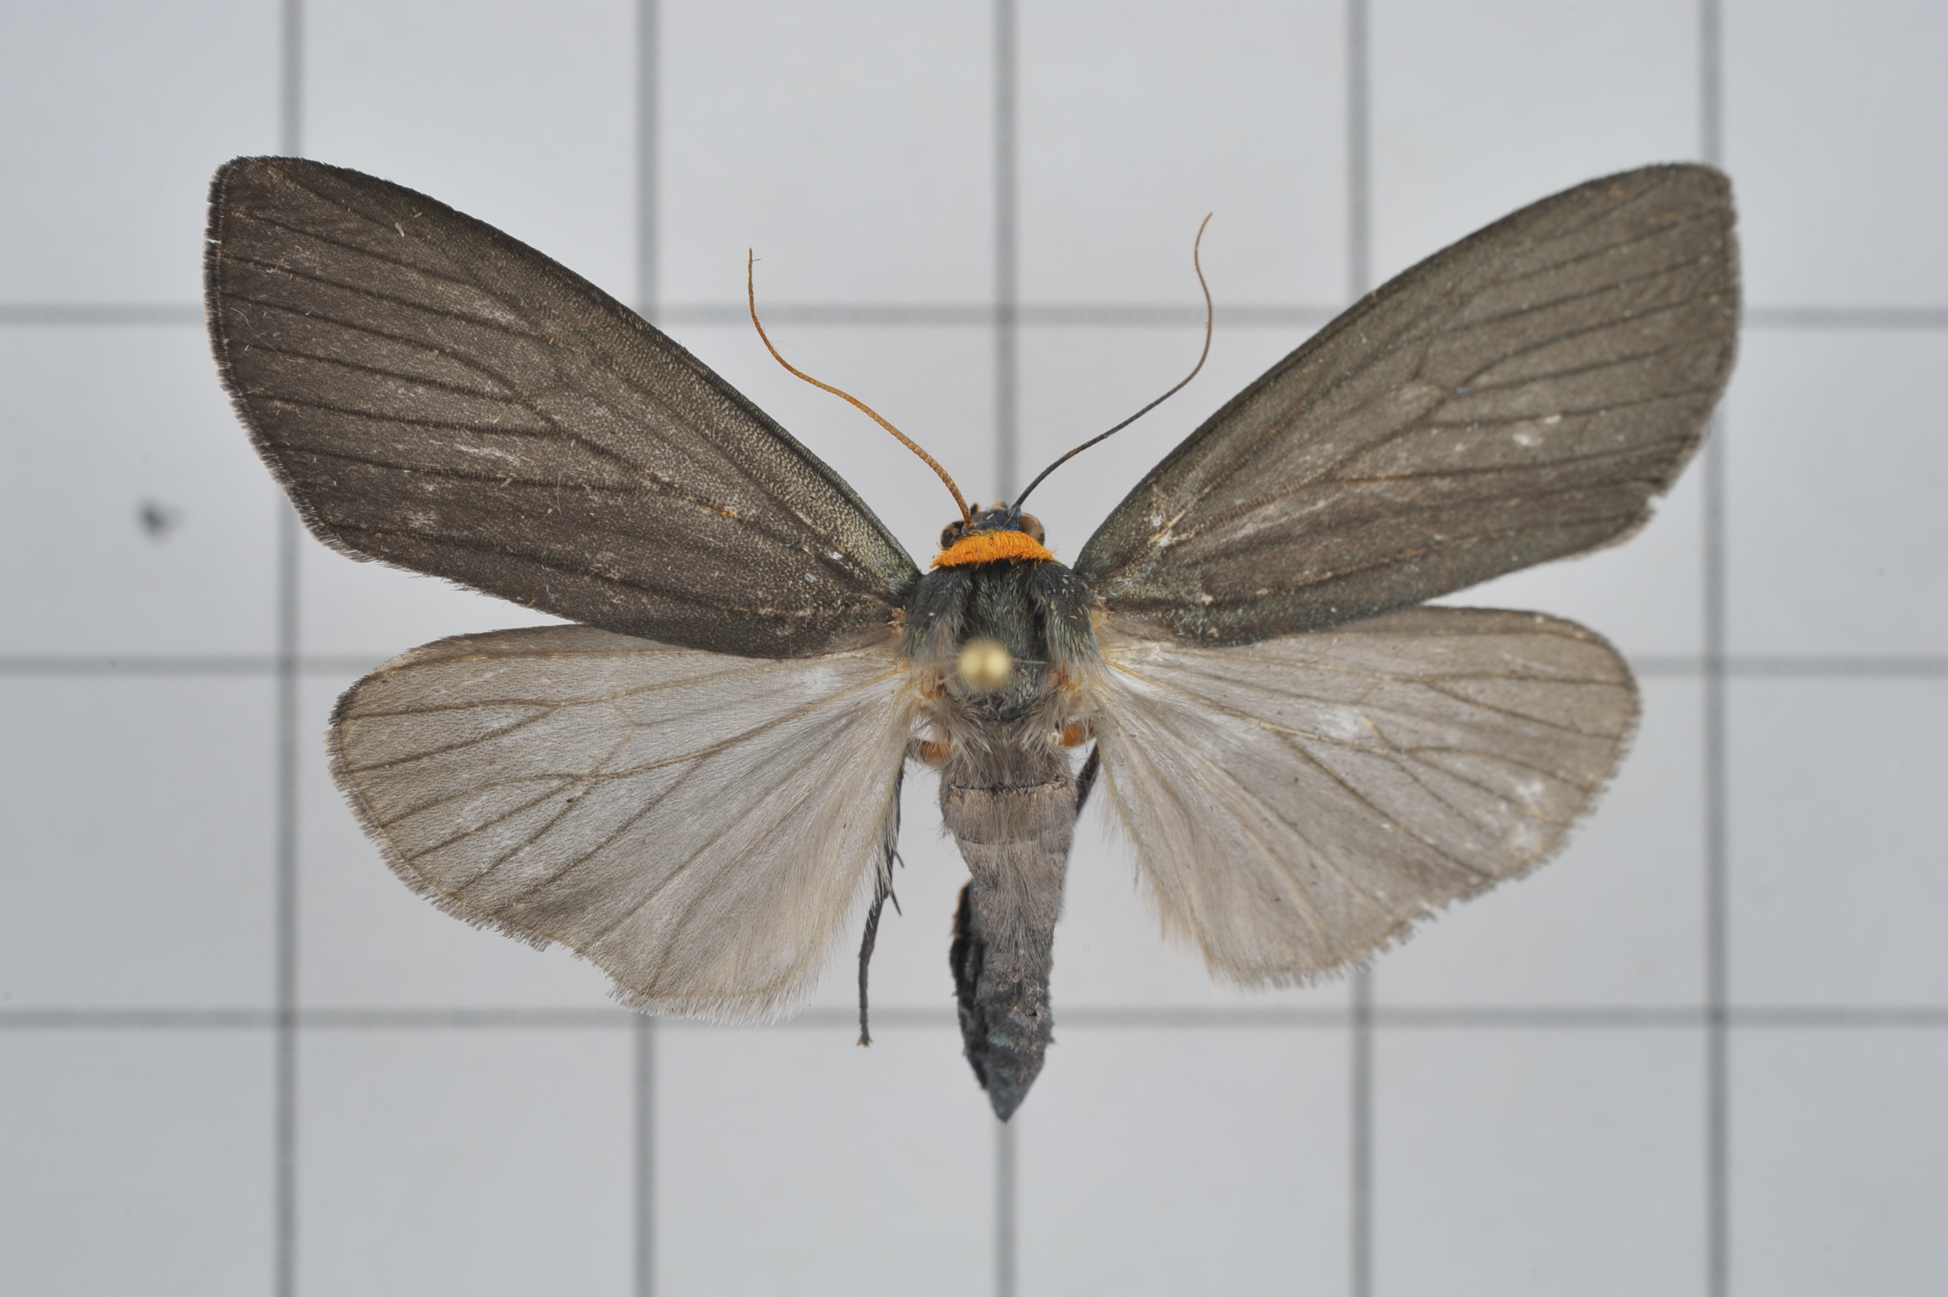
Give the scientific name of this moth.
Paraona staudingeri formosana
